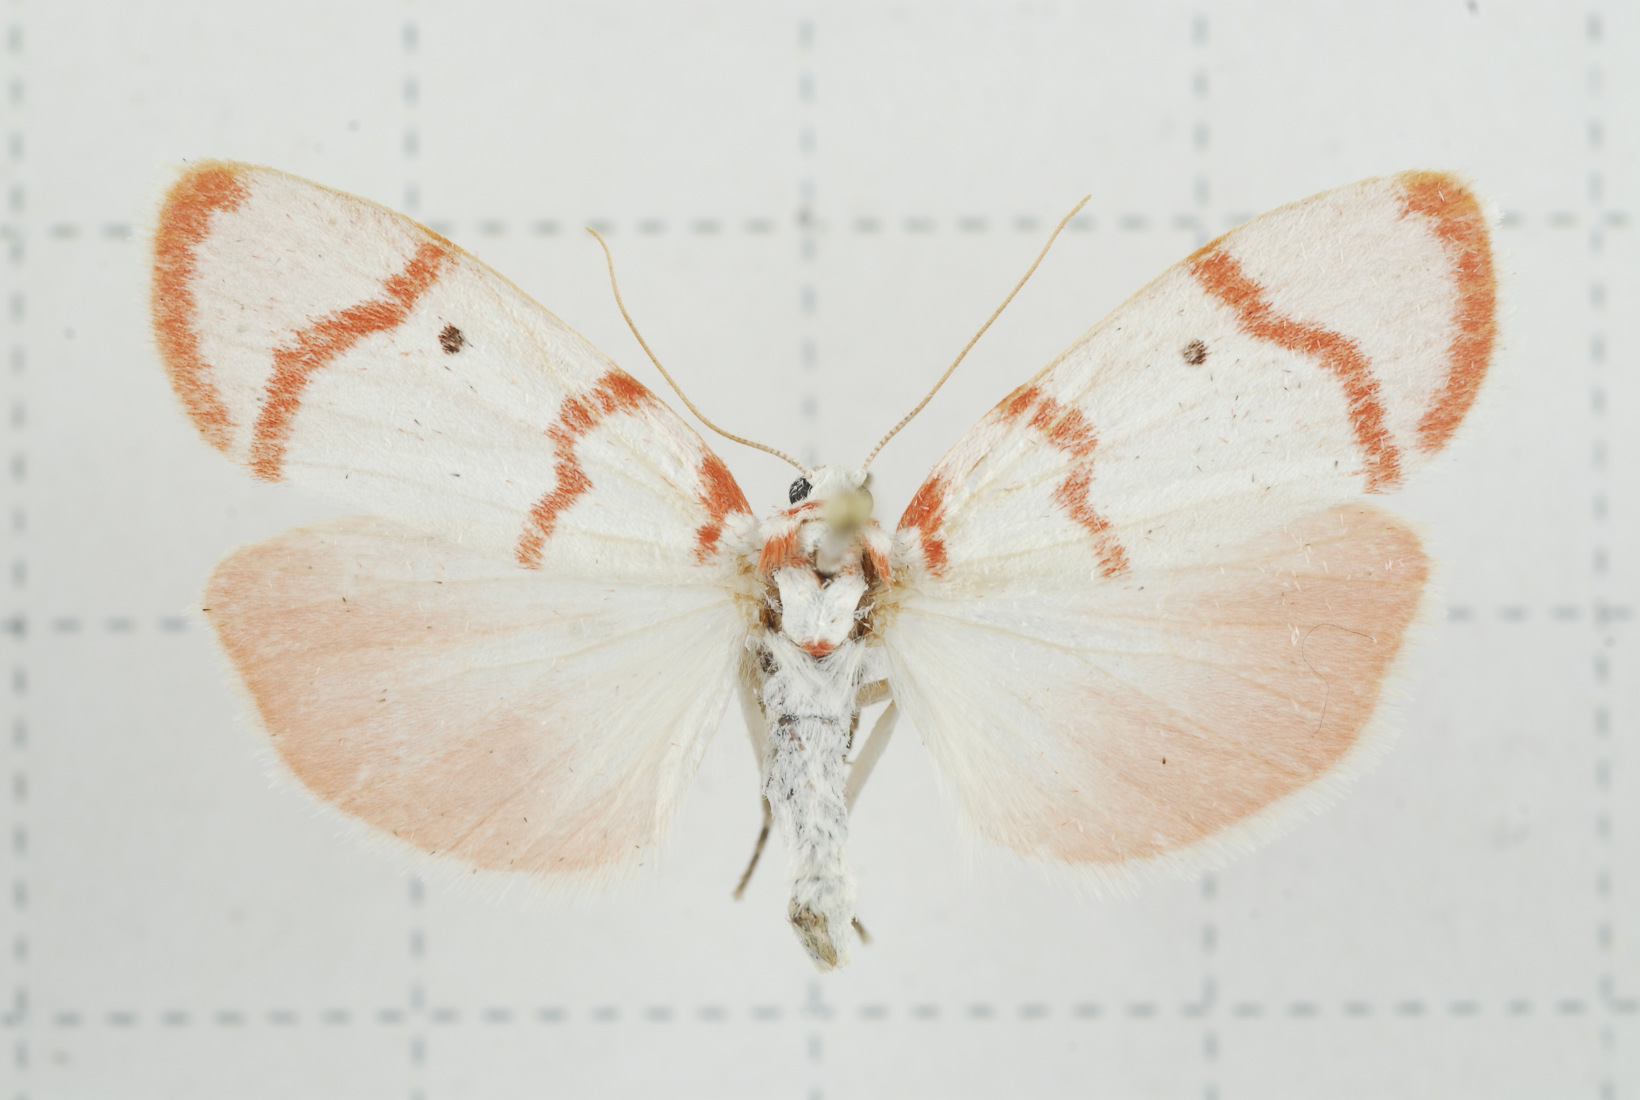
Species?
Cyana hamata hamata
